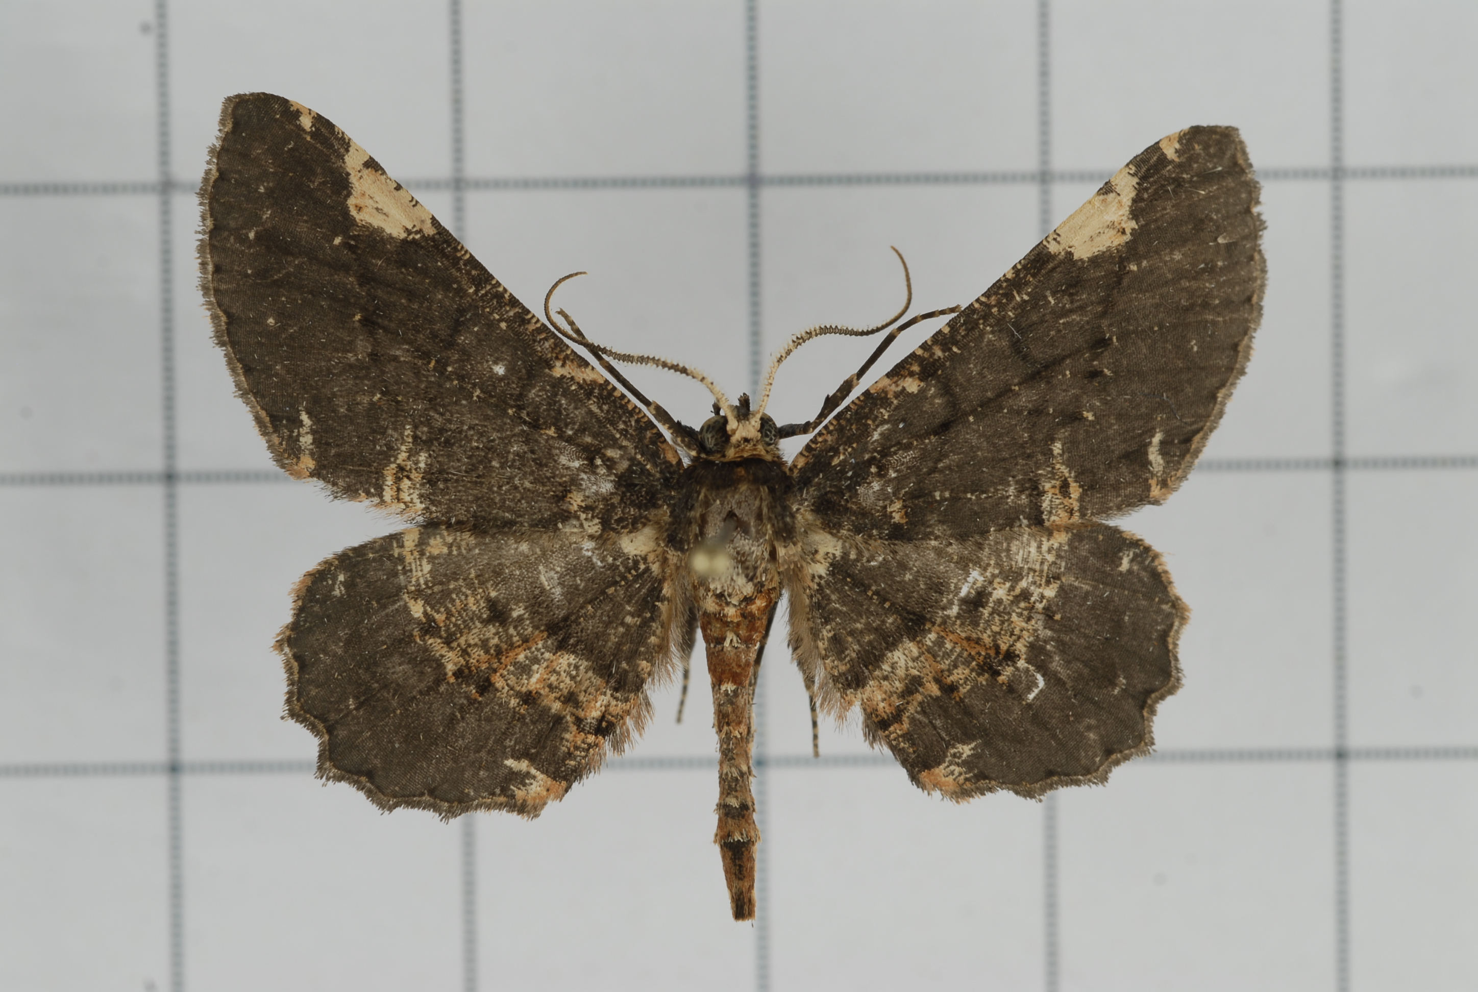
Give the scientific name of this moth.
Abaciscus costimacula
